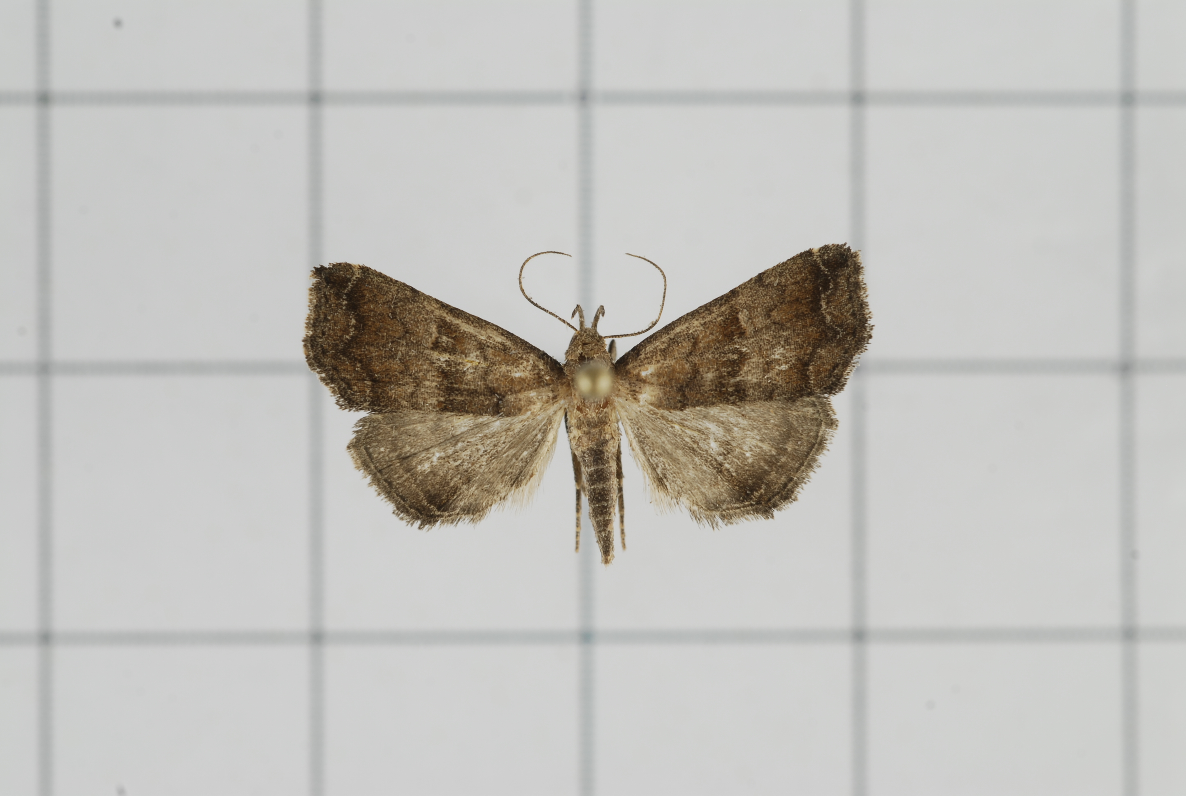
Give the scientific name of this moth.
Hipoepa fractalis
